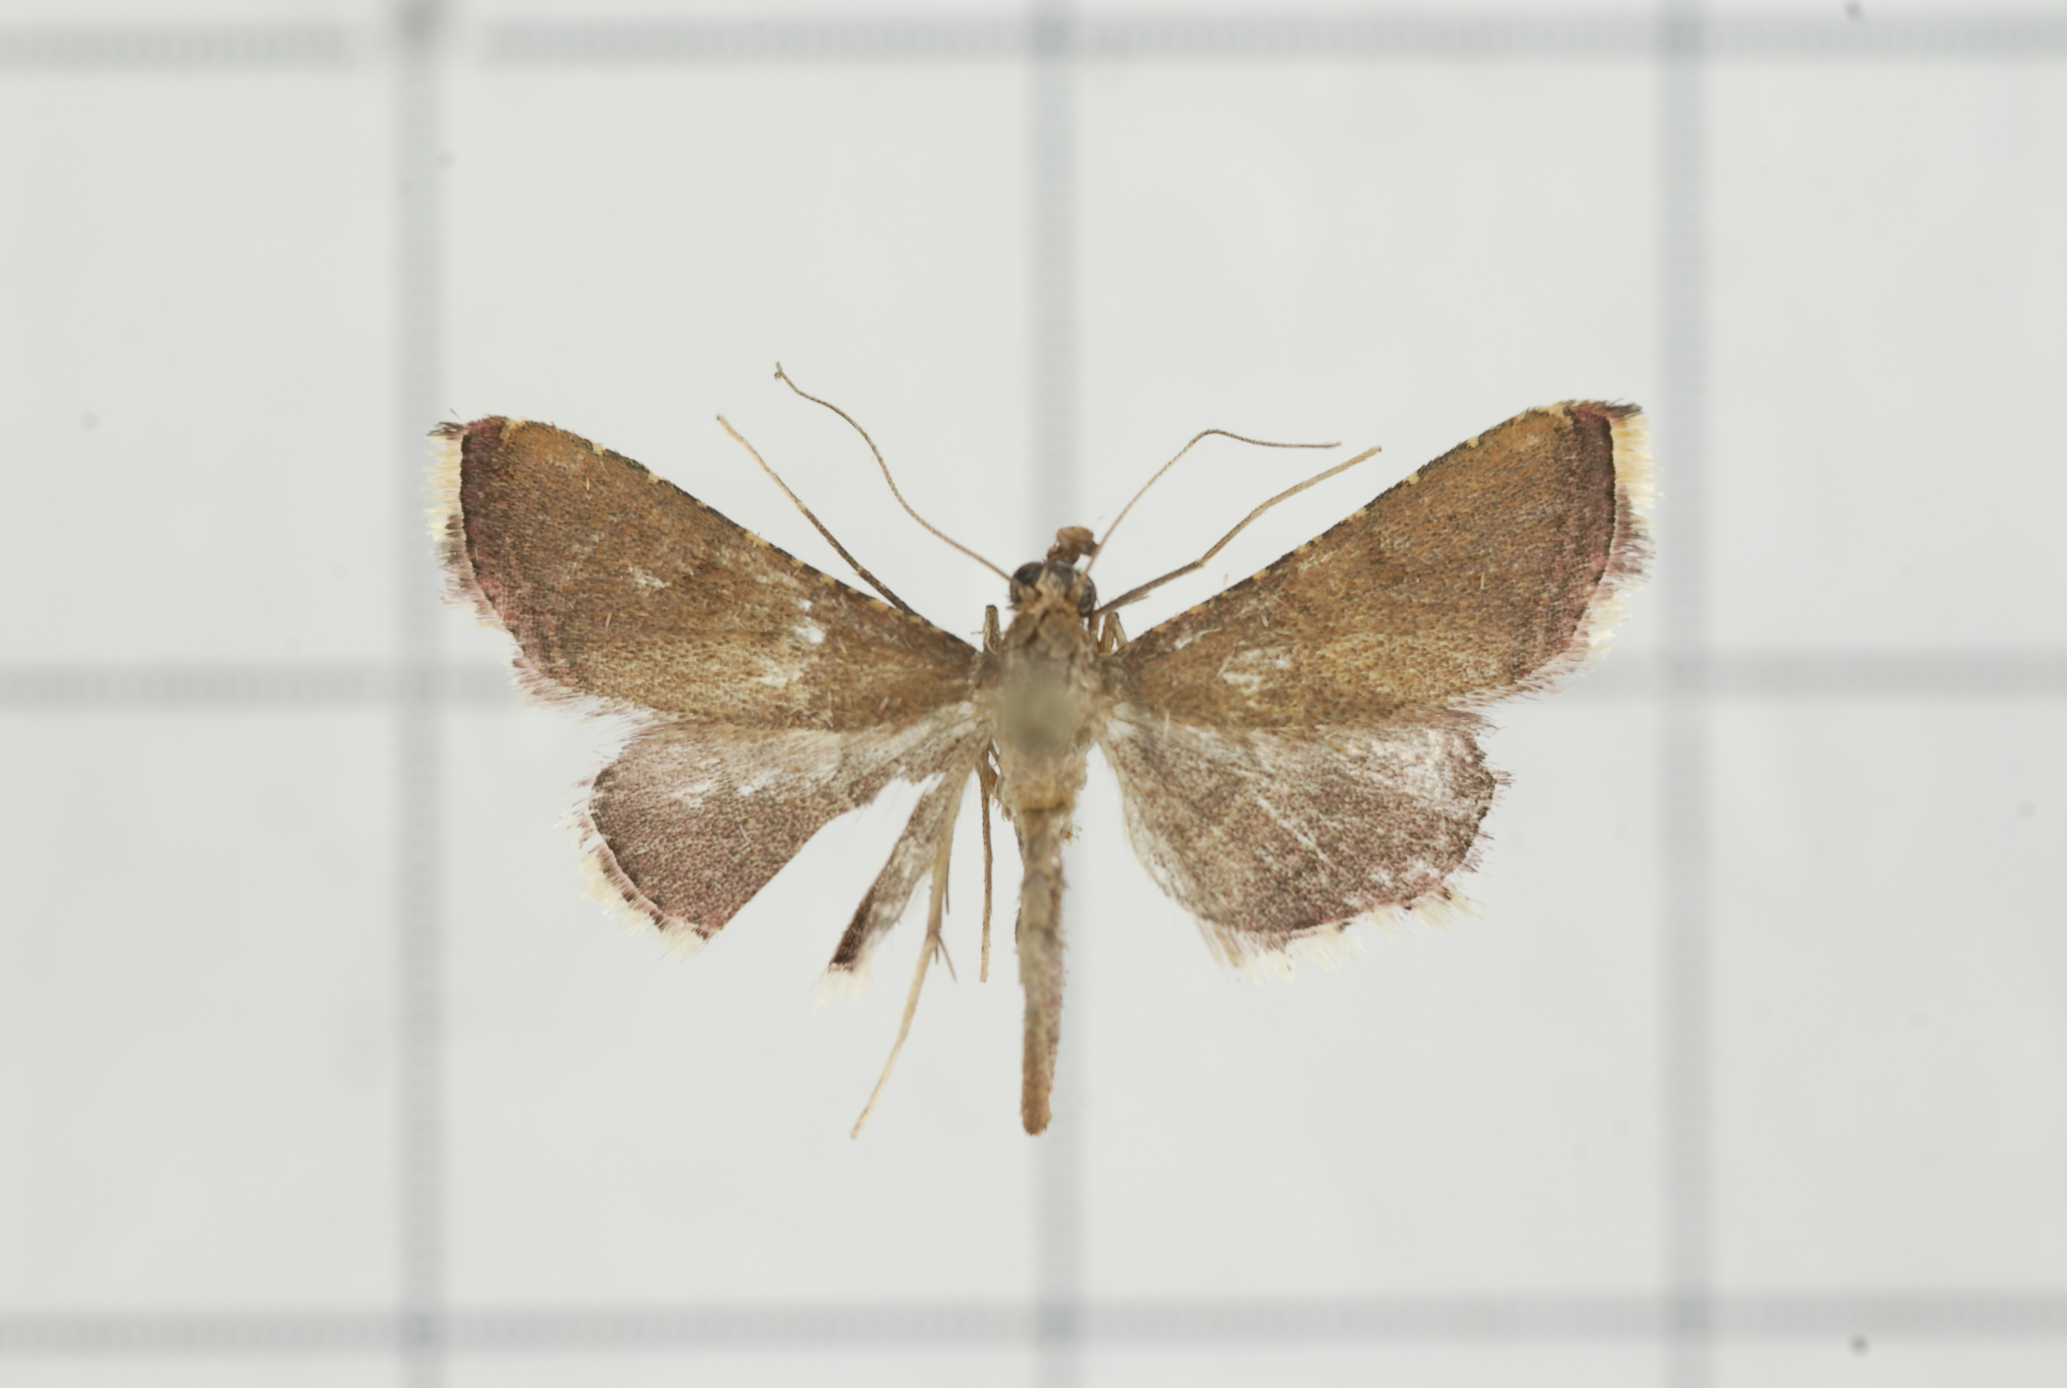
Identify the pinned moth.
Endotricha olivacealis
